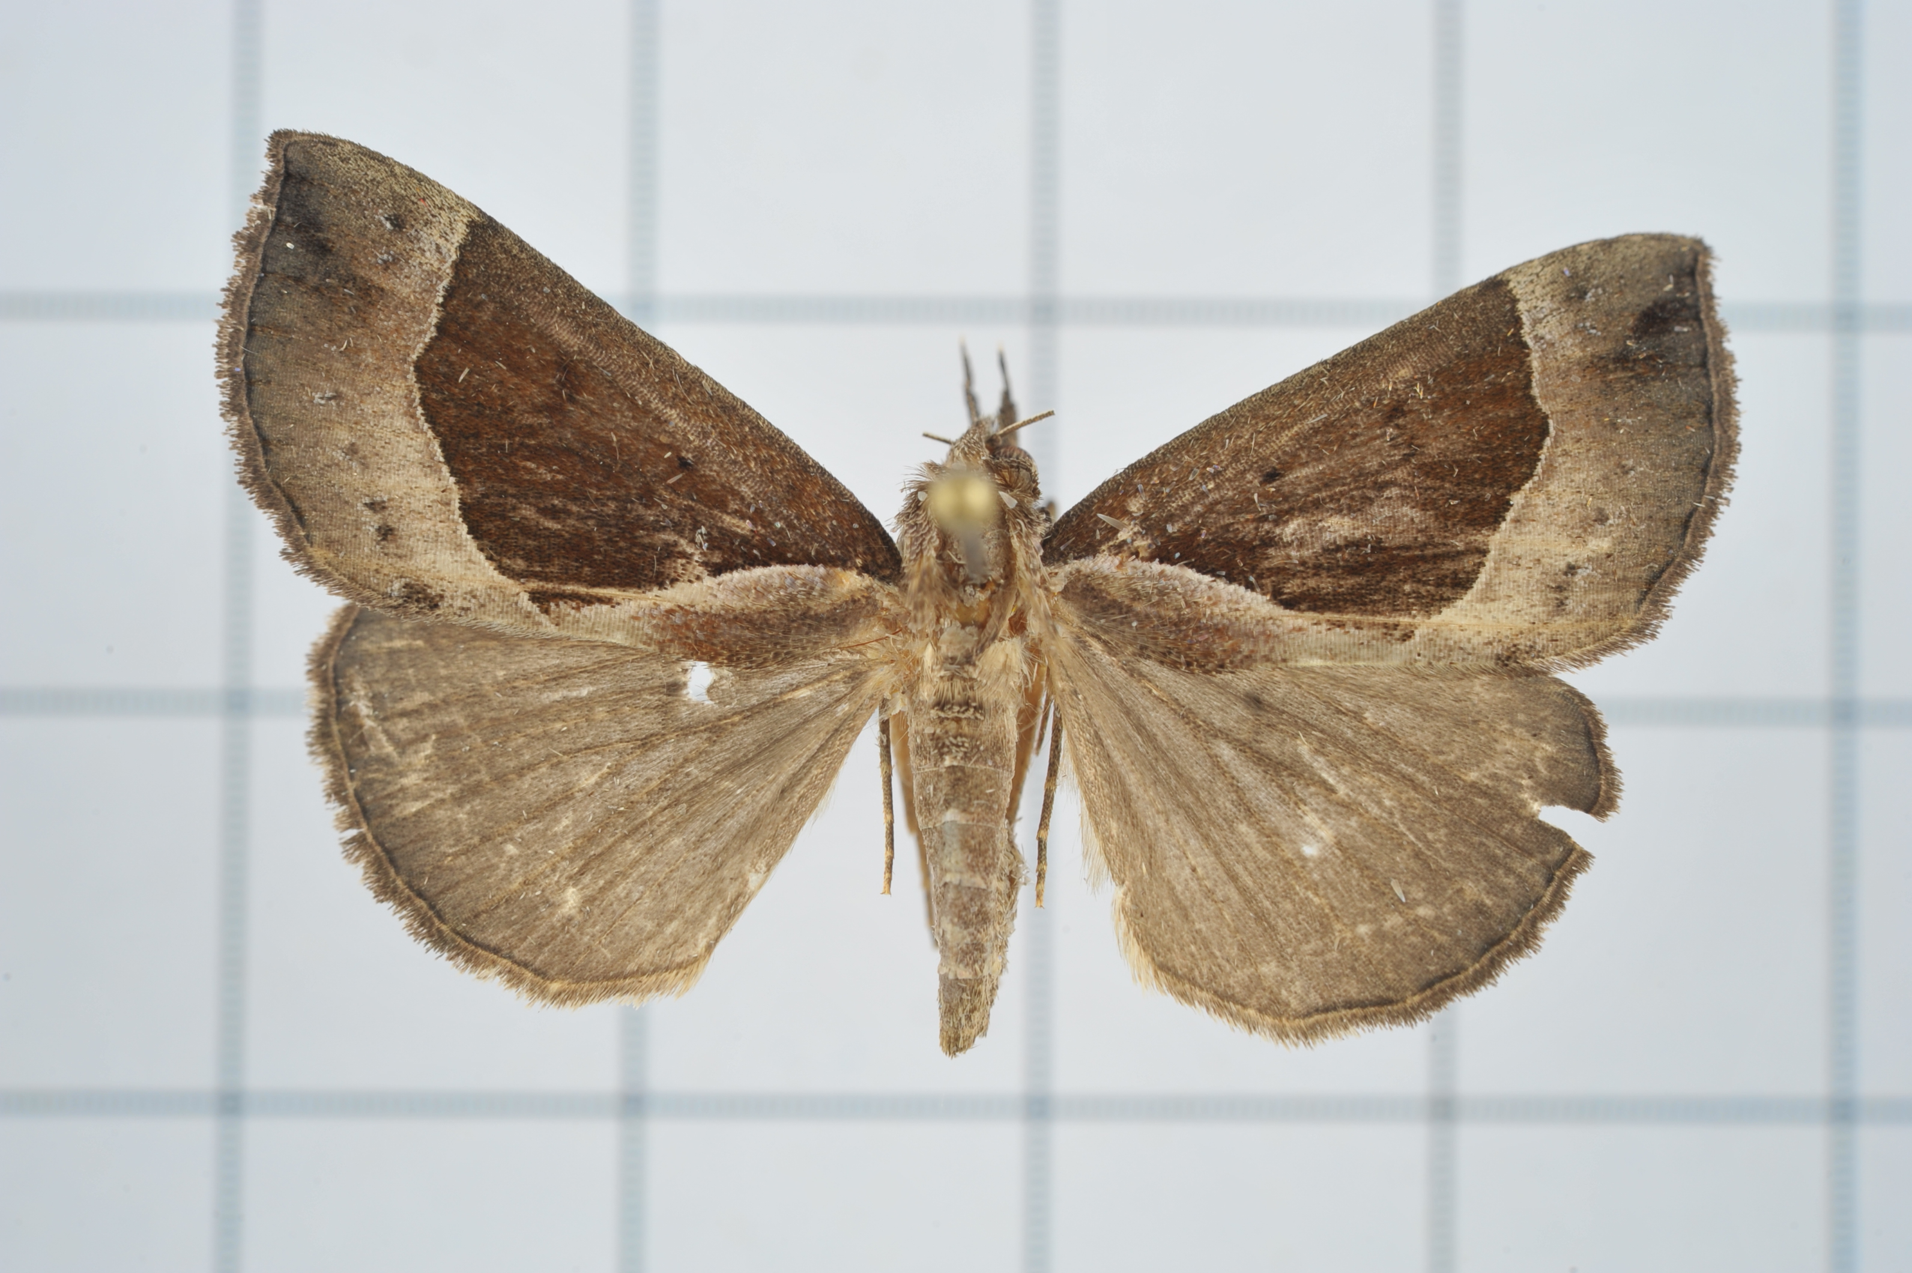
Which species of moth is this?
Hypena taiwana
